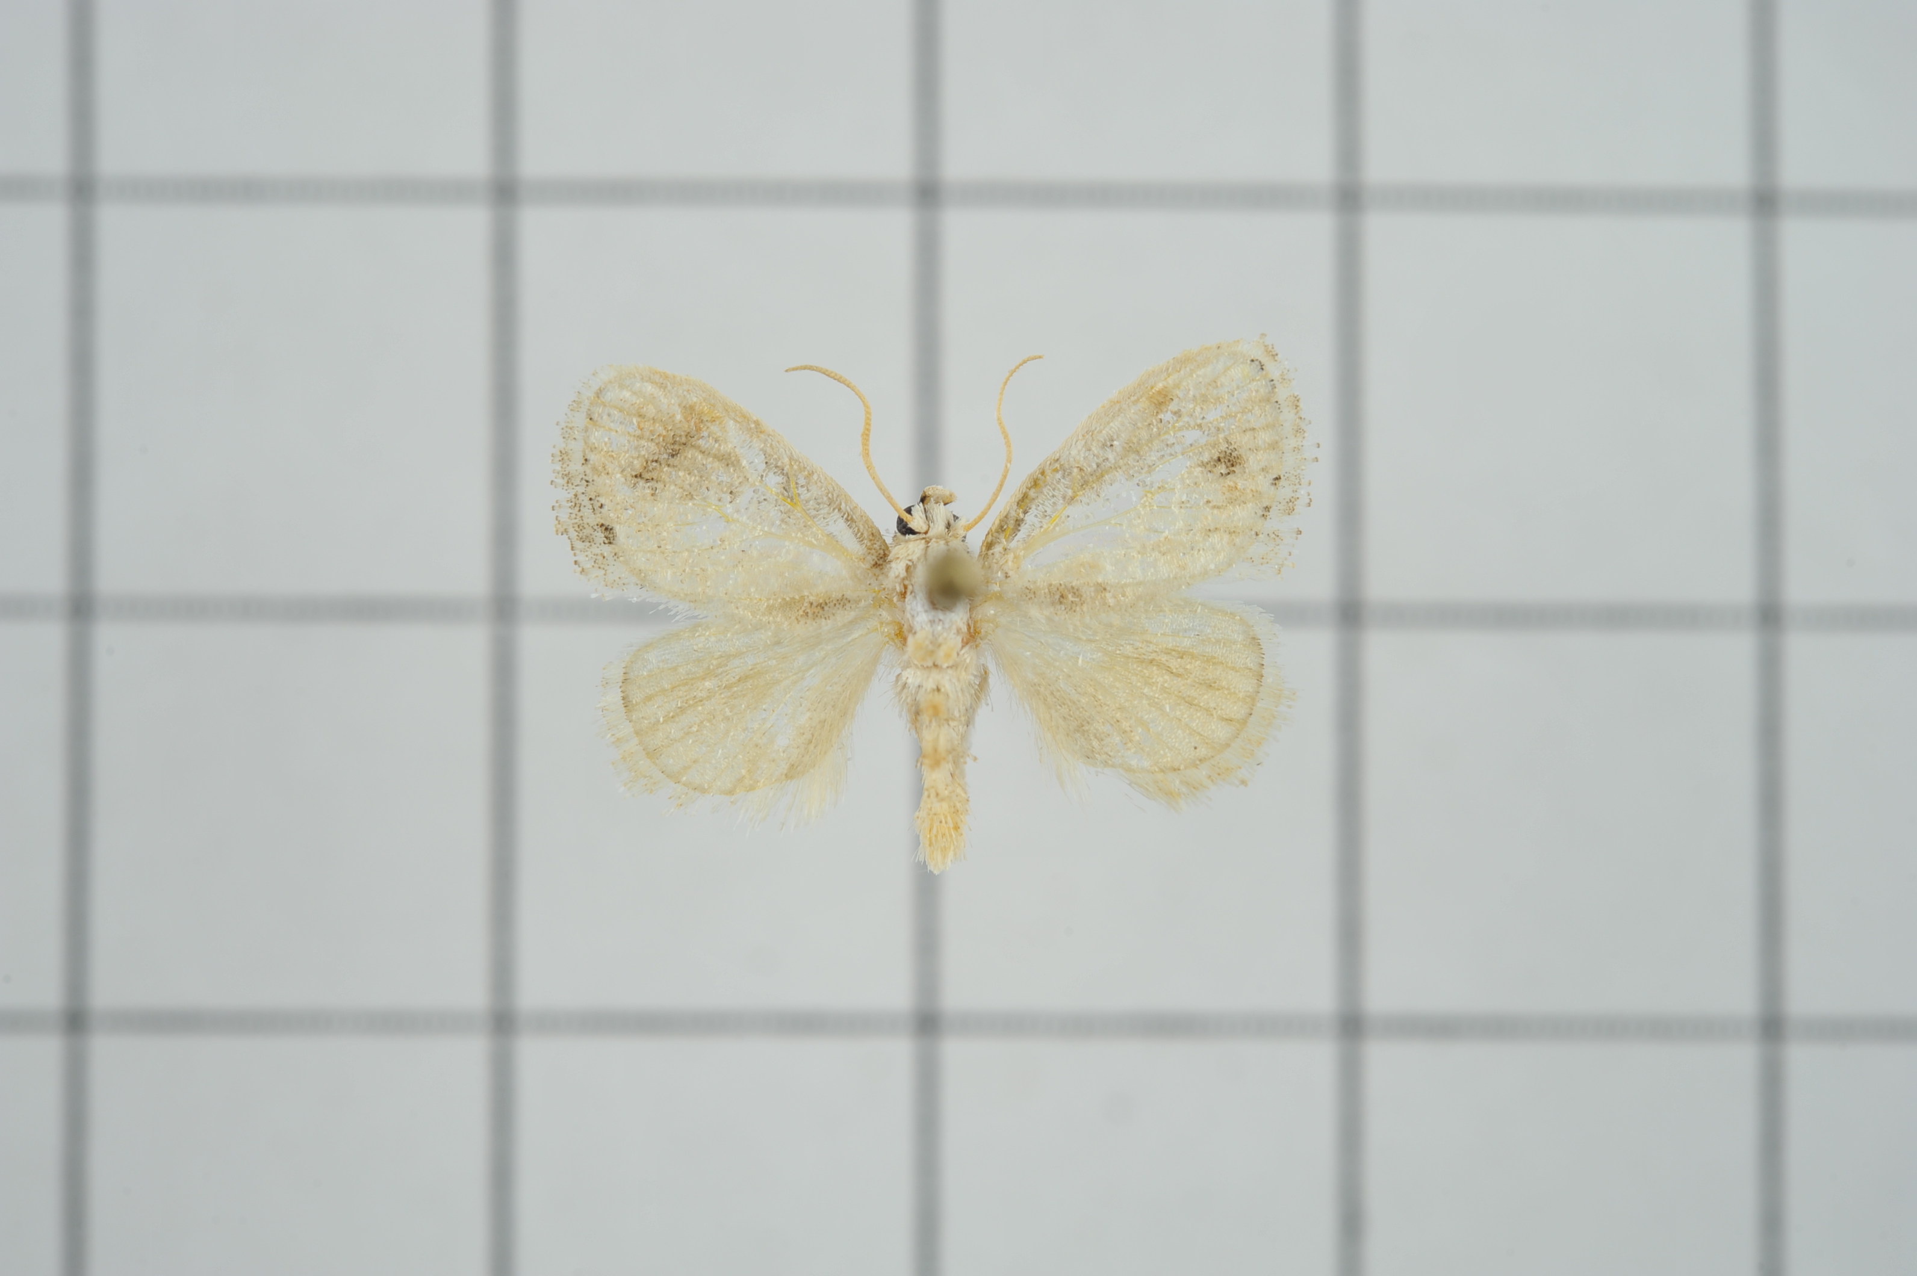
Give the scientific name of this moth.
Narosa nigrisigna
